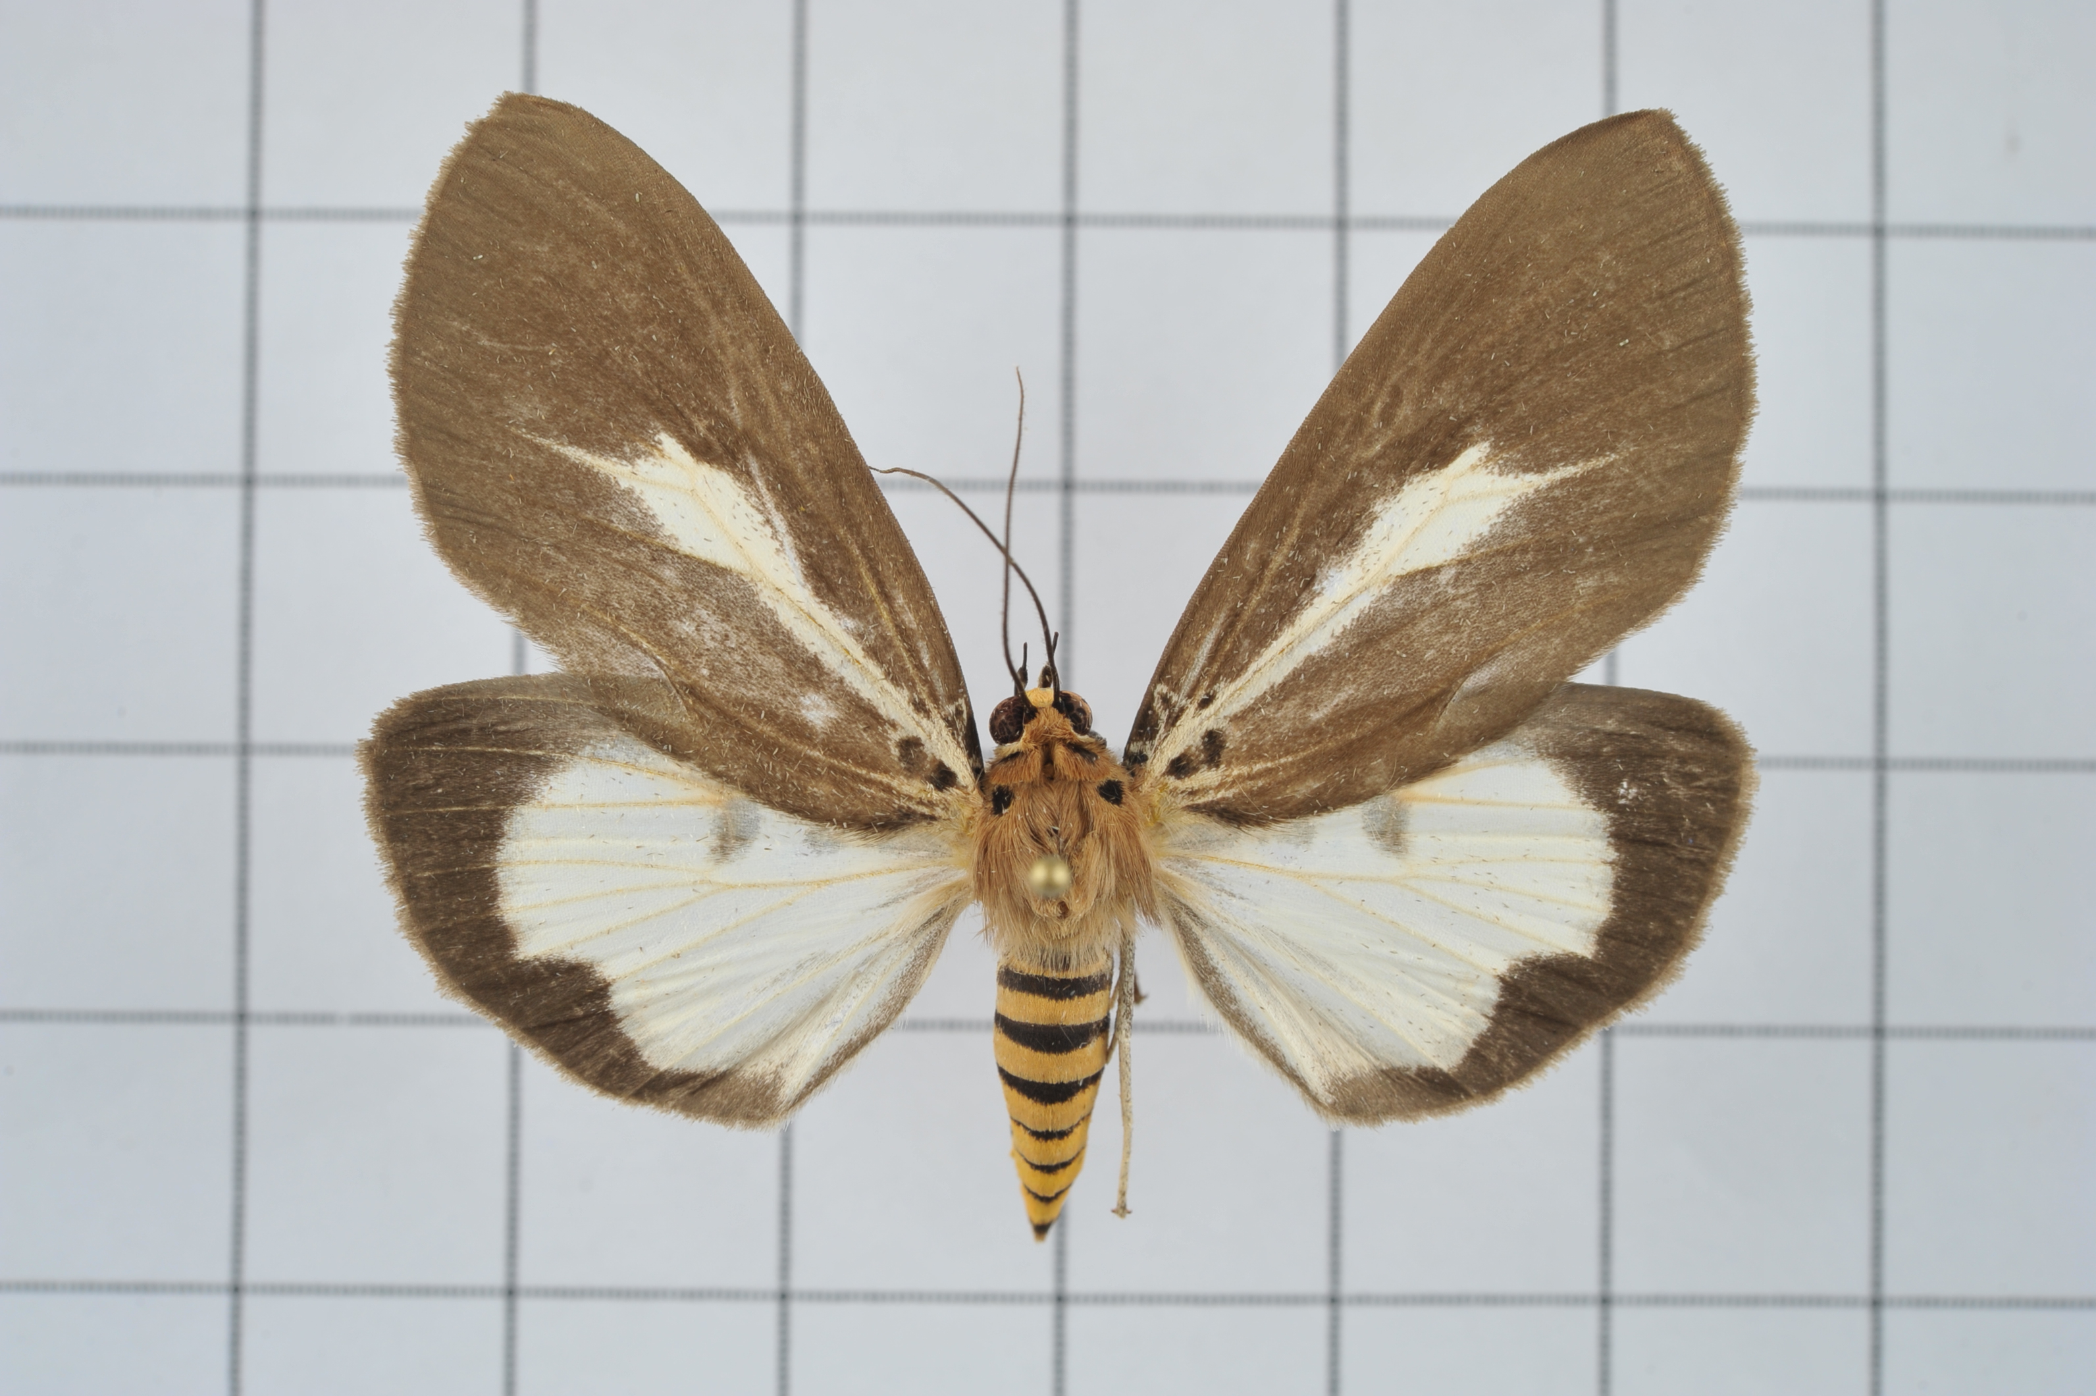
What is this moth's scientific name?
Asota heliconia zebrina
